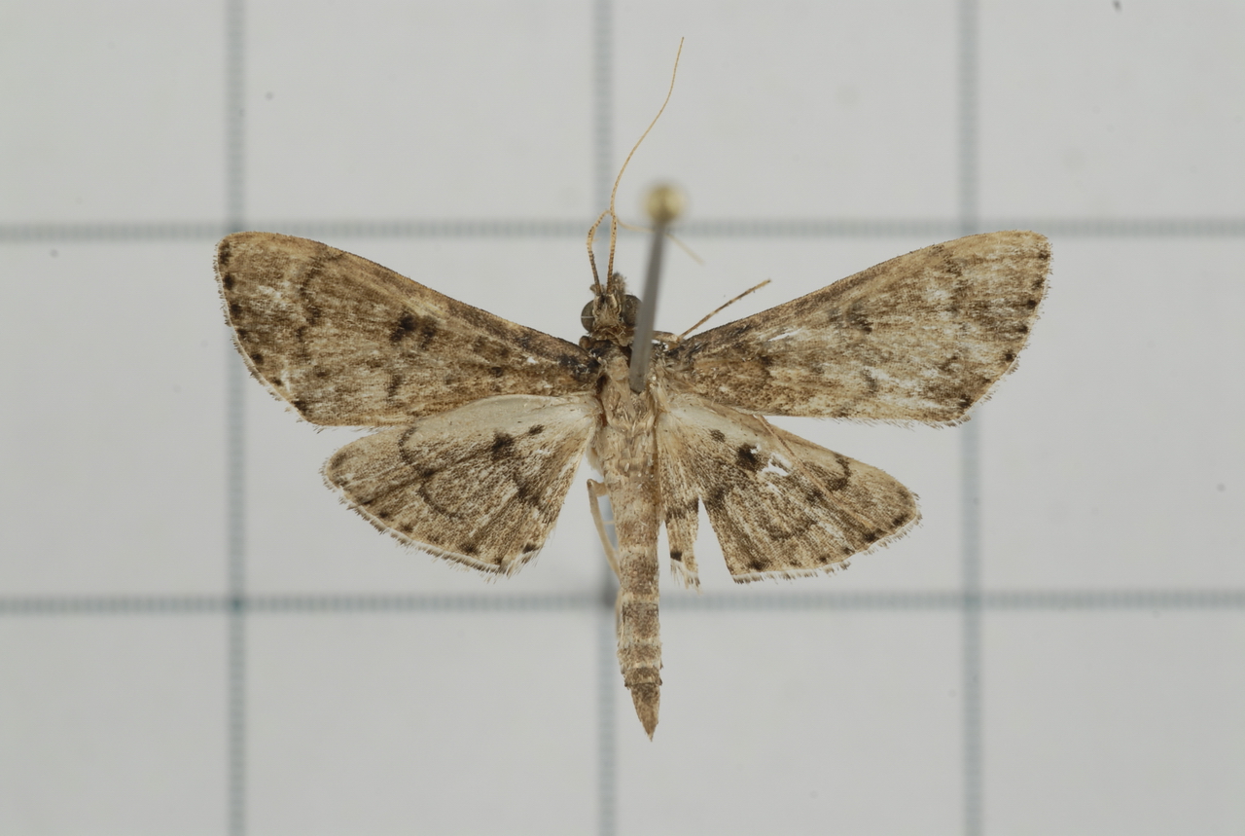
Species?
Nacoleia charesalis
